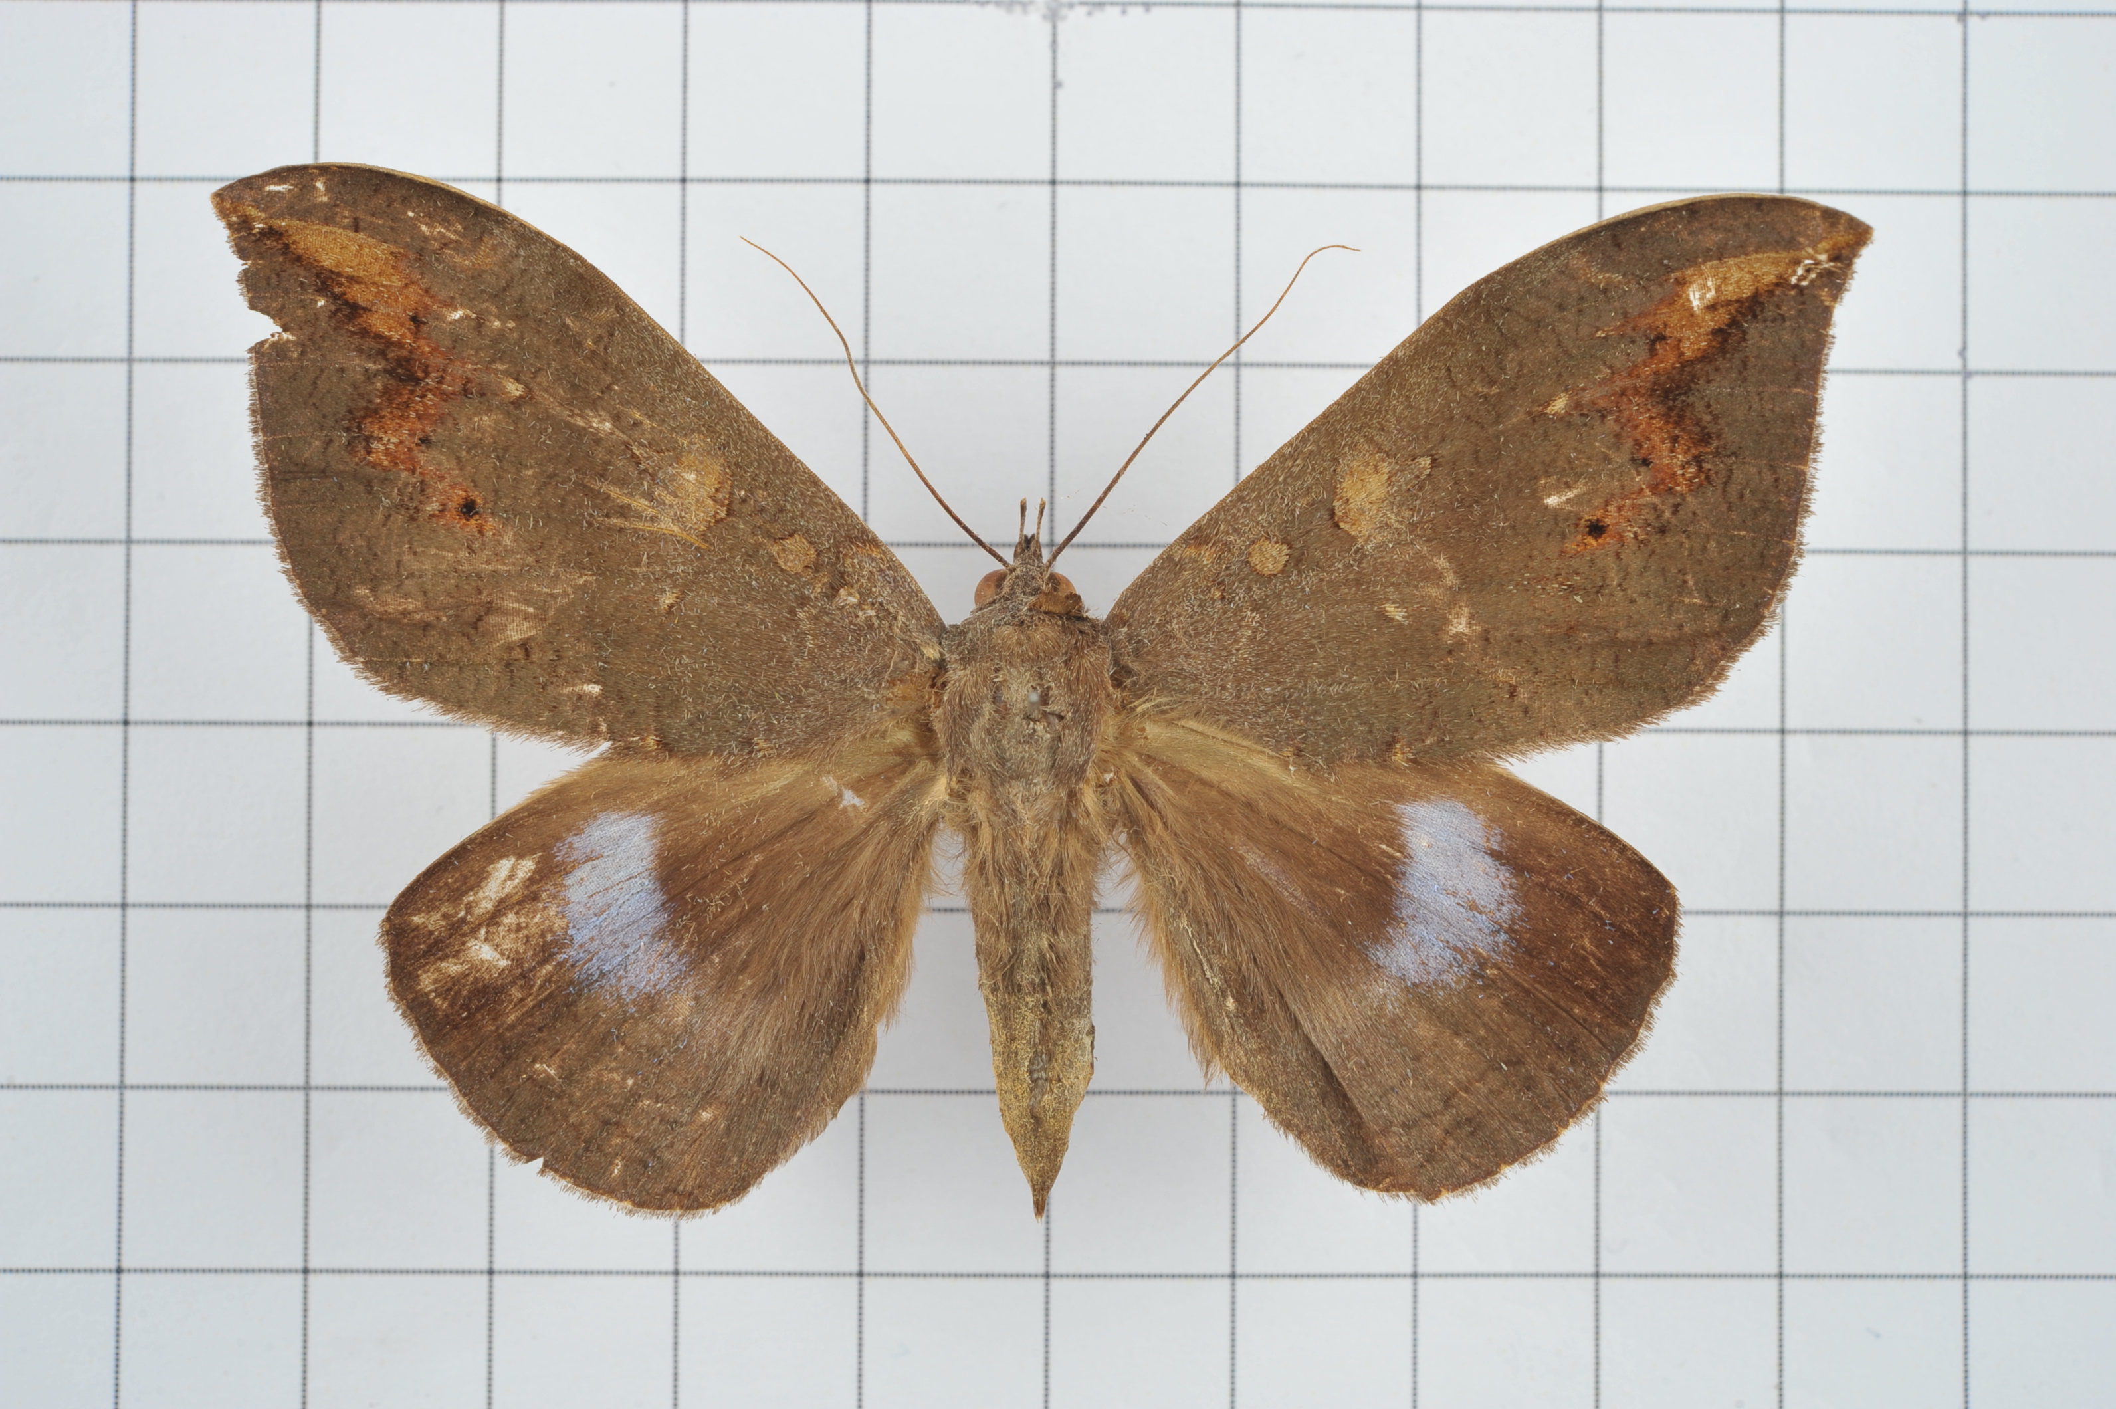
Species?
Ischyja ferrifracta
